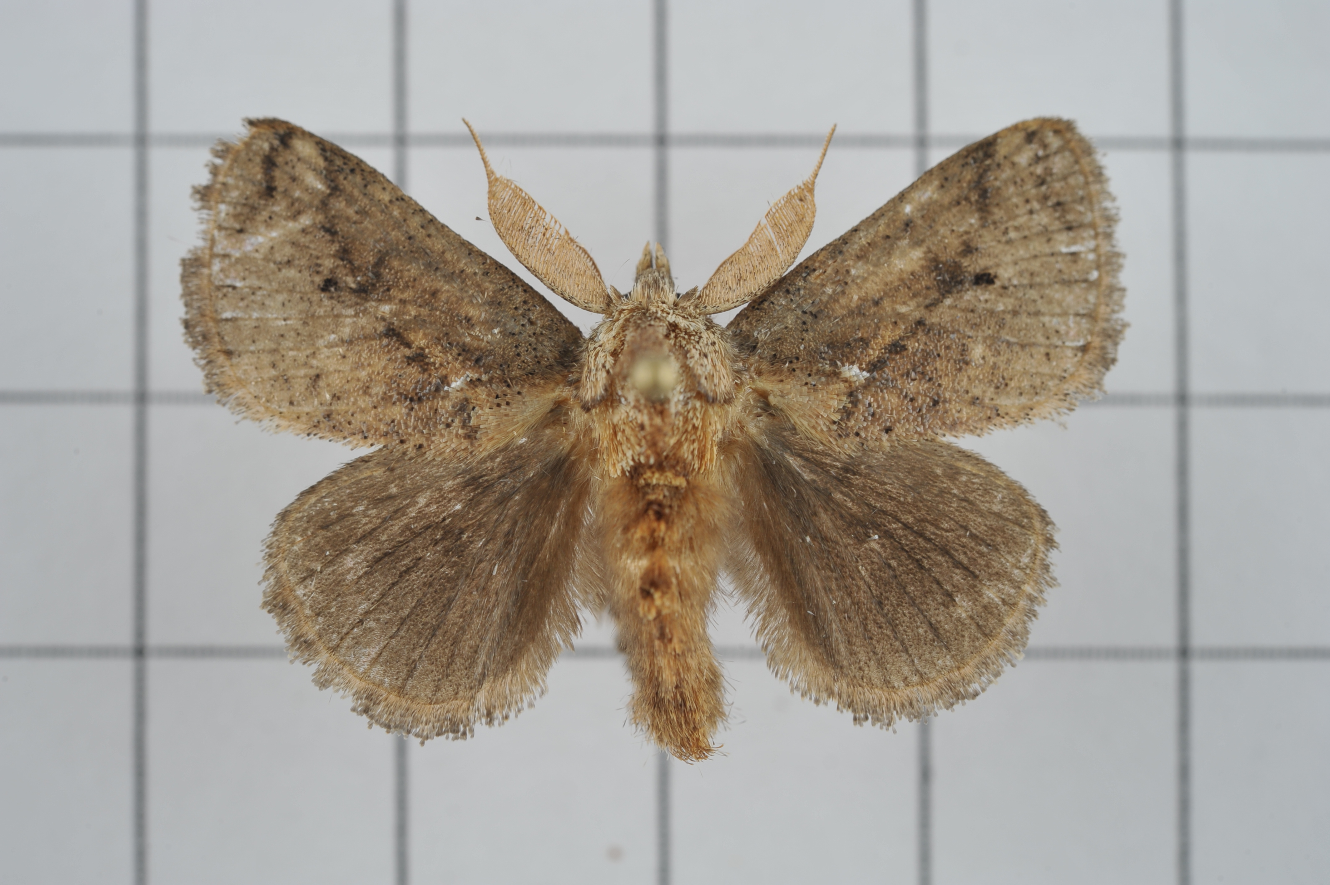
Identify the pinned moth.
Susica sinensis
